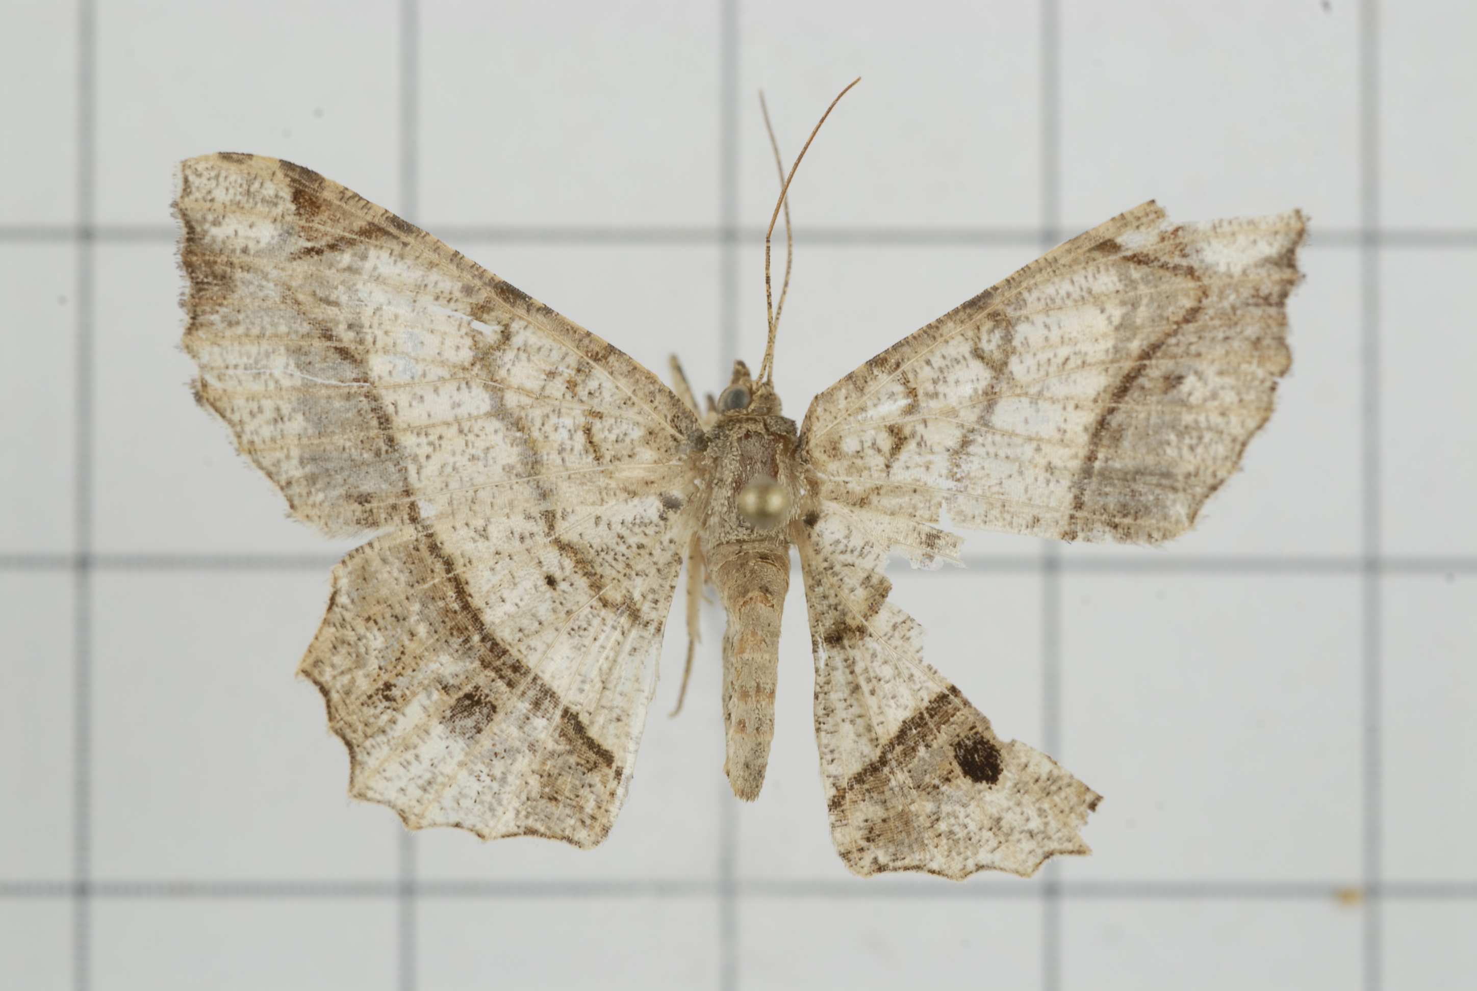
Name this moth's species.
Chiasmia intermediaria
